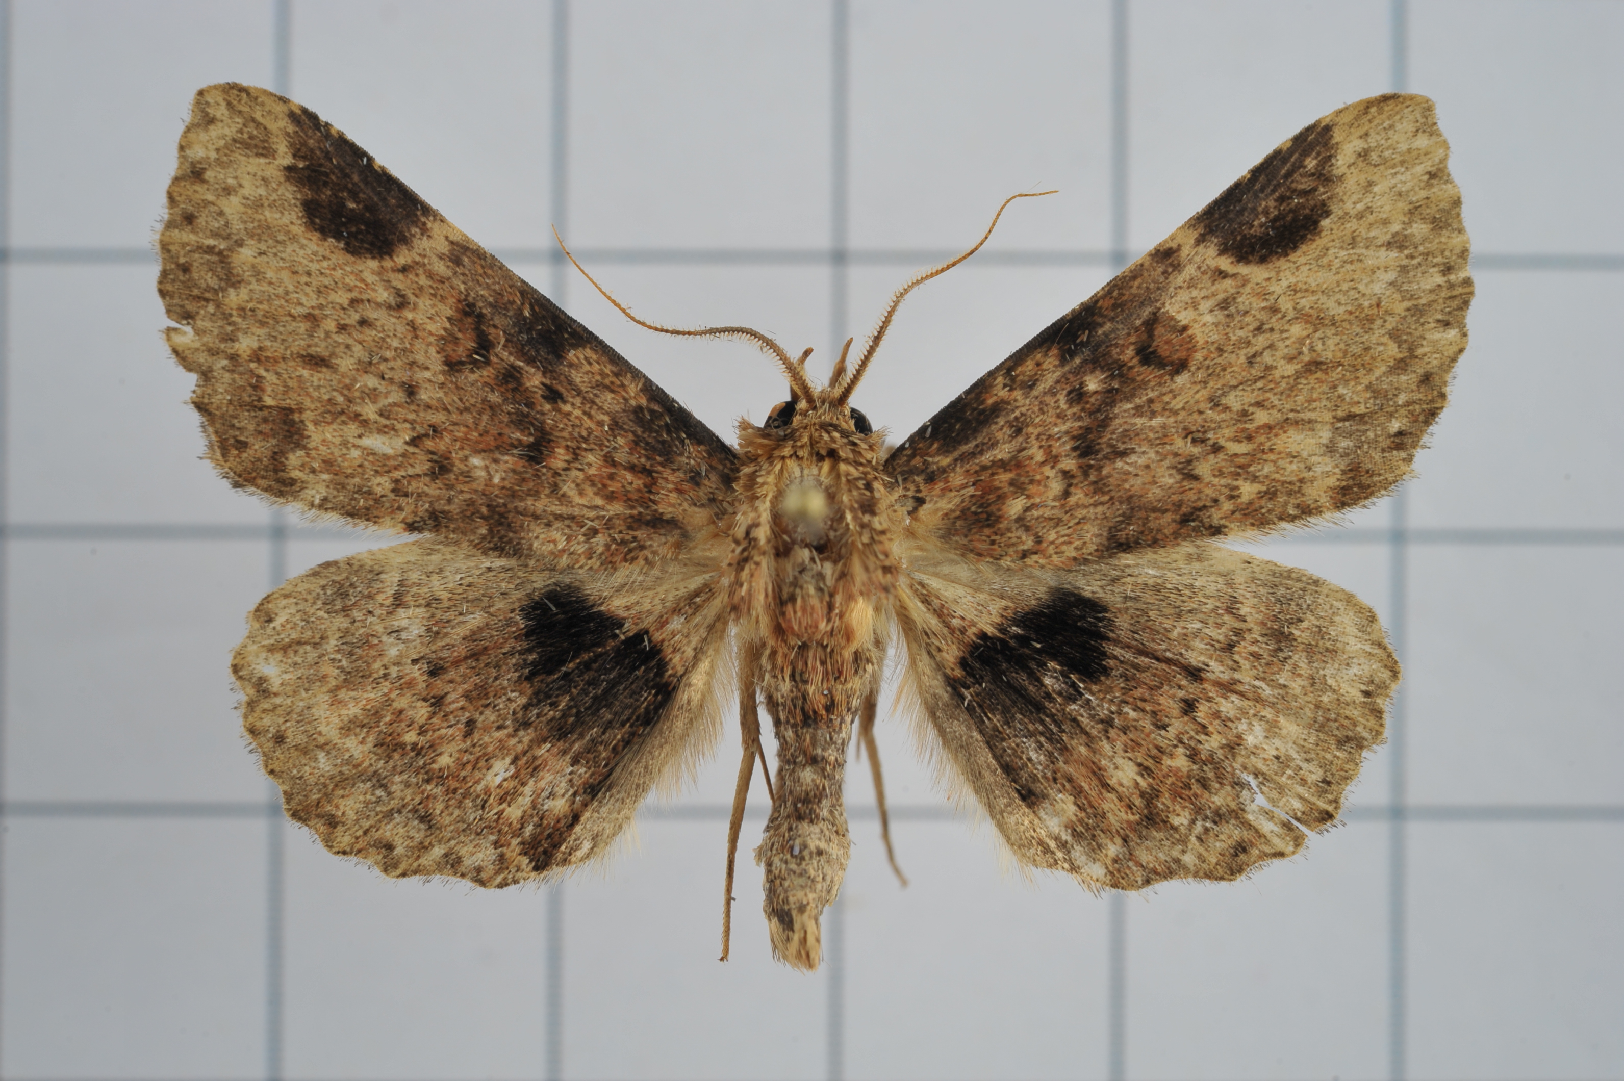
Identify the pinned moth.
Antiblemma nigerrimasigna
